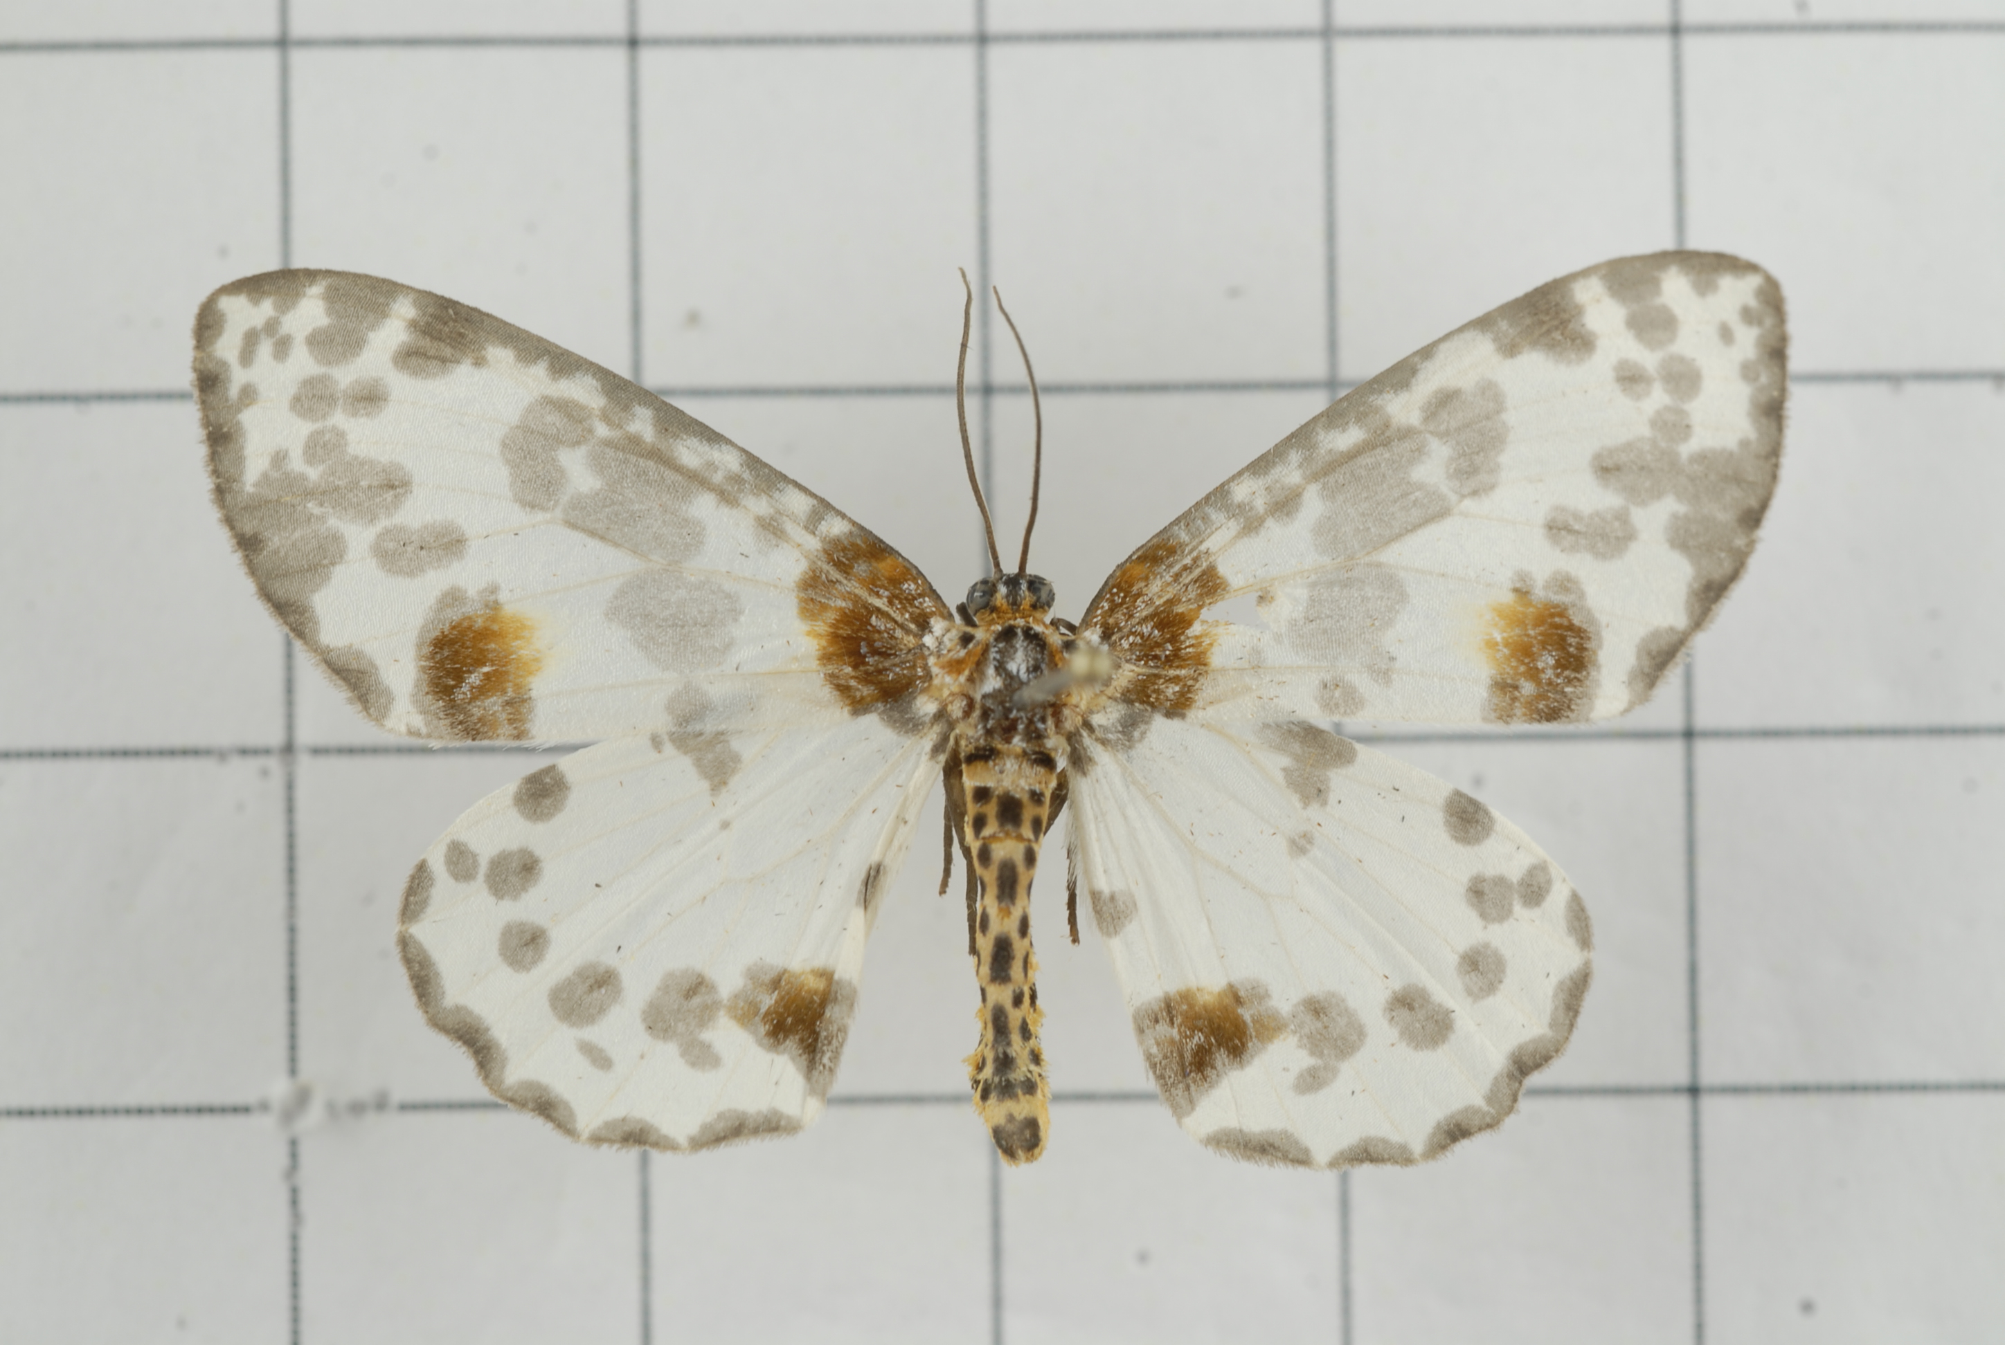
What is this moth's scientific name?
Abraxas formosilluminata
